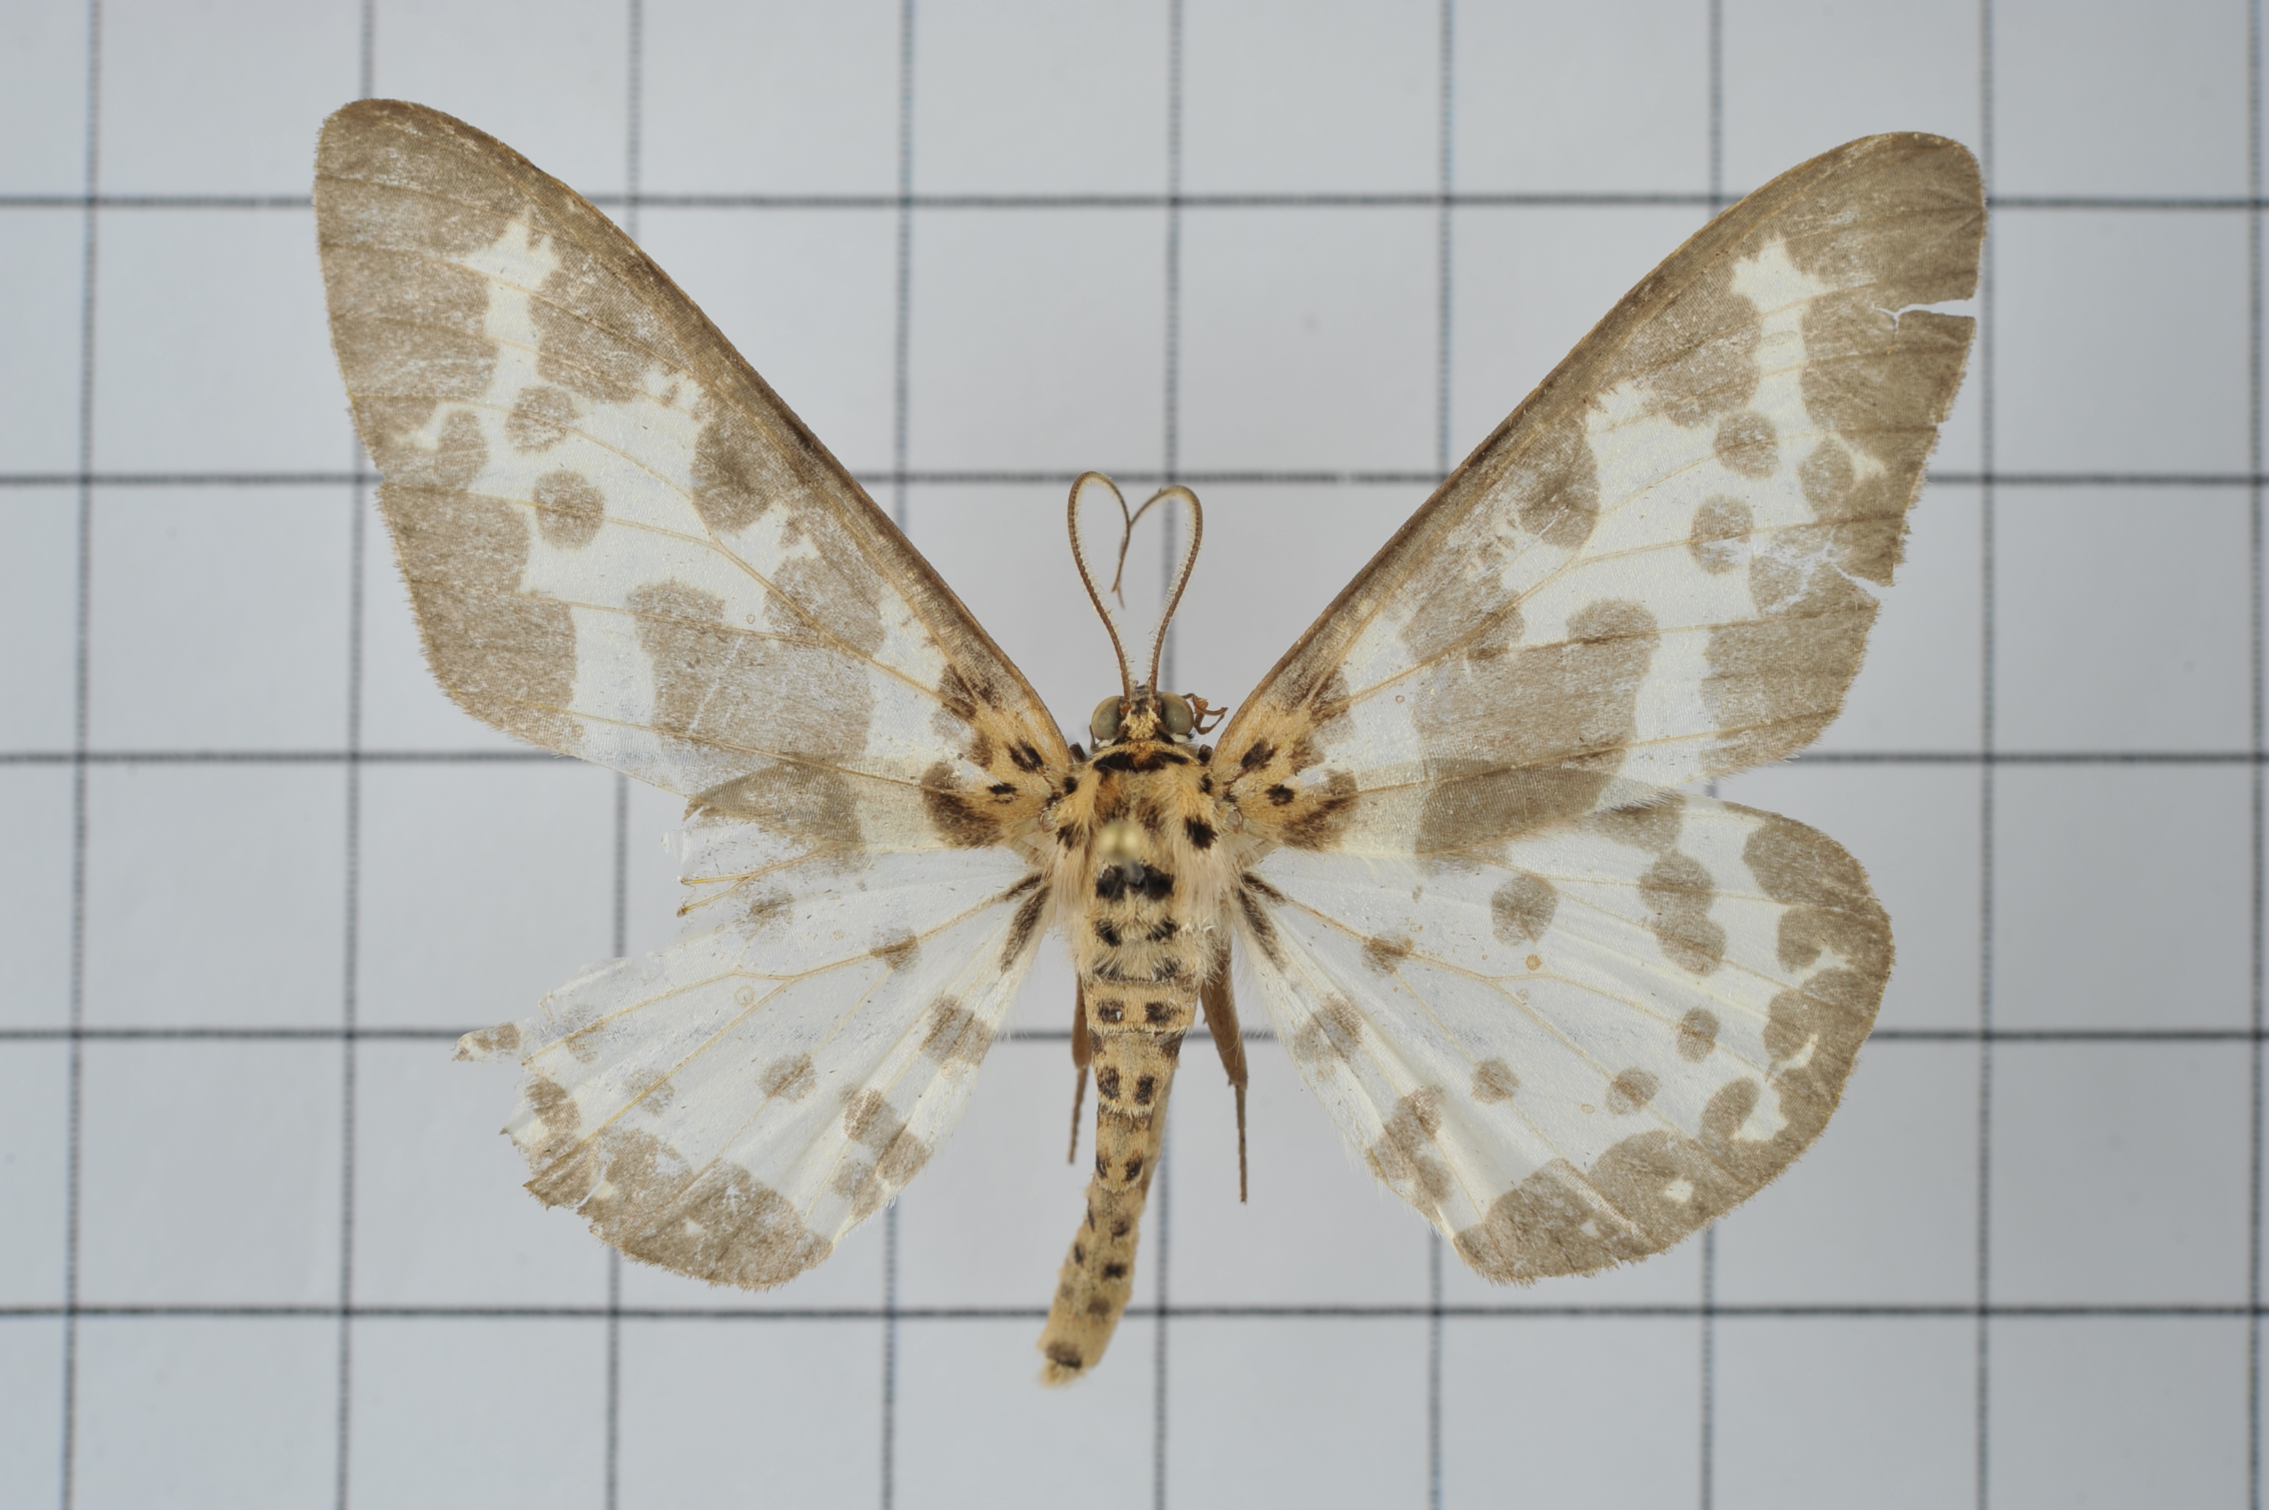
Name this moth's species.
Percnia longitermen
